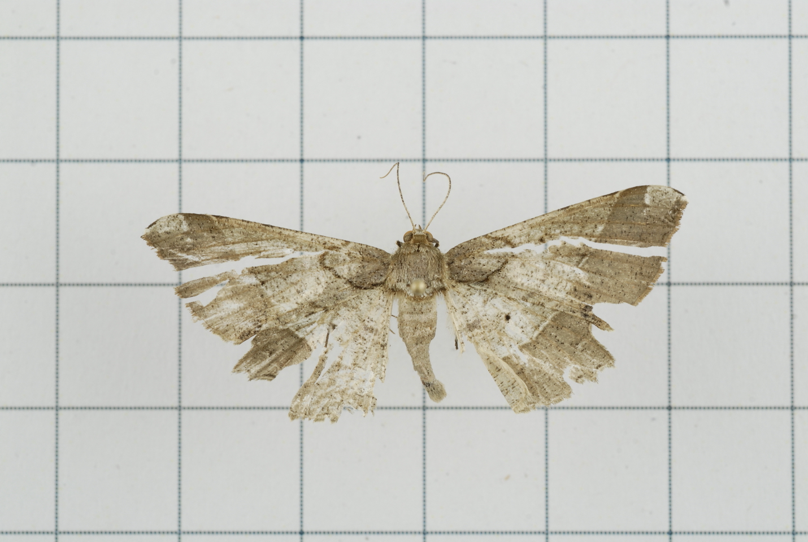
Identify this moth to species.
Krananda latimarginaria
